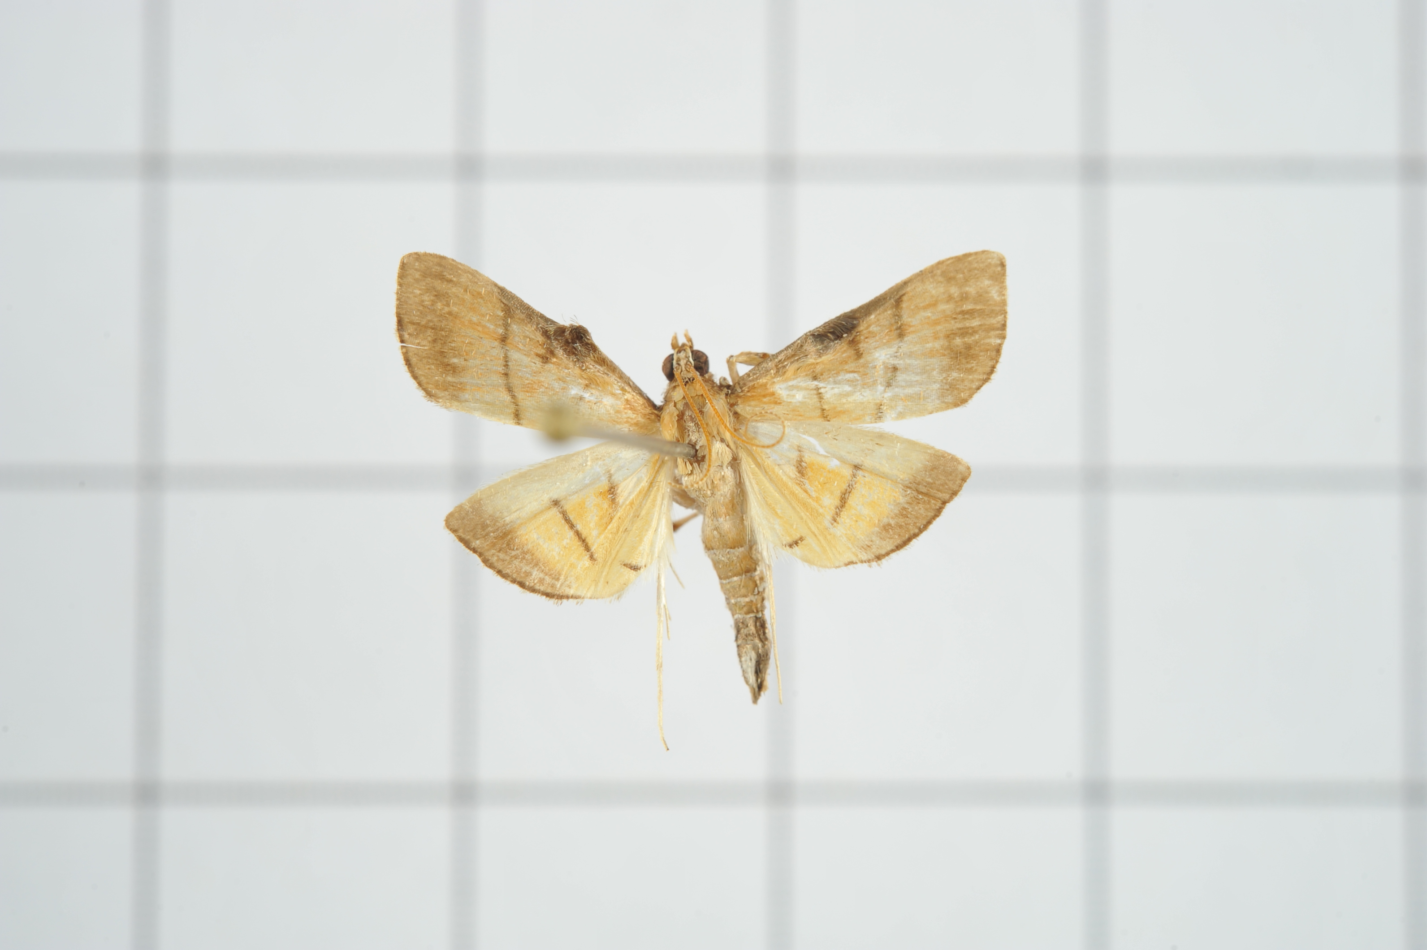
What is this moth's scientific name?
Cnaphalocrocis medinalis
